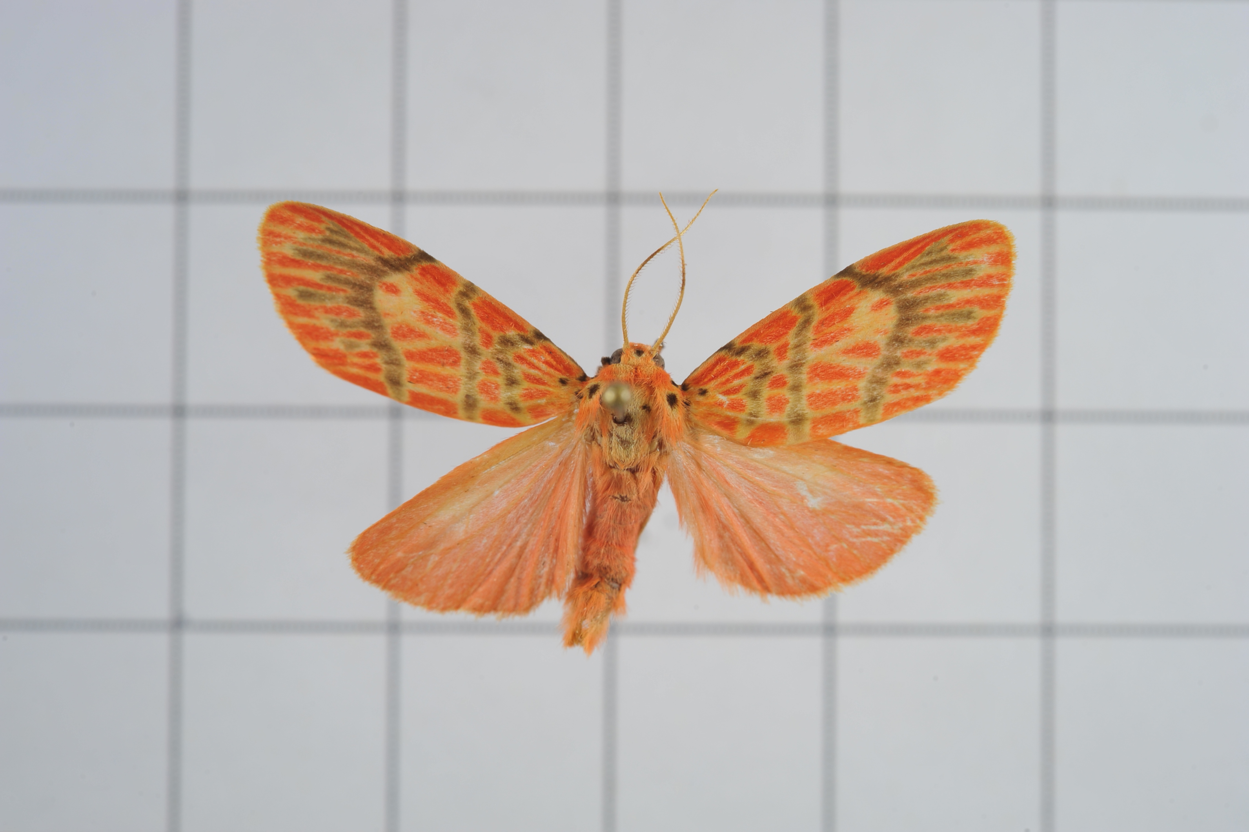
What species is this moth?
Barsine sauteri
